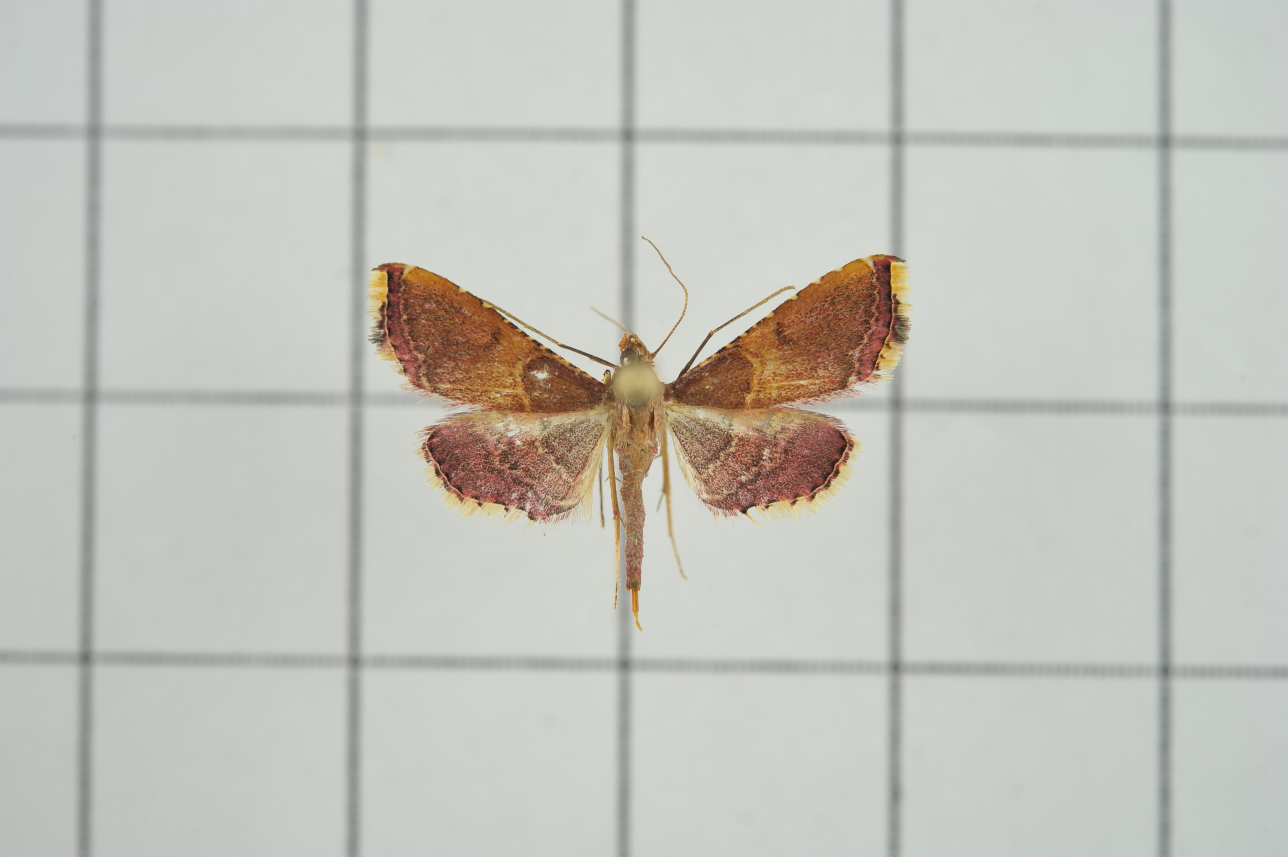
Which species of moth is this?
Endotricha olivacealis
